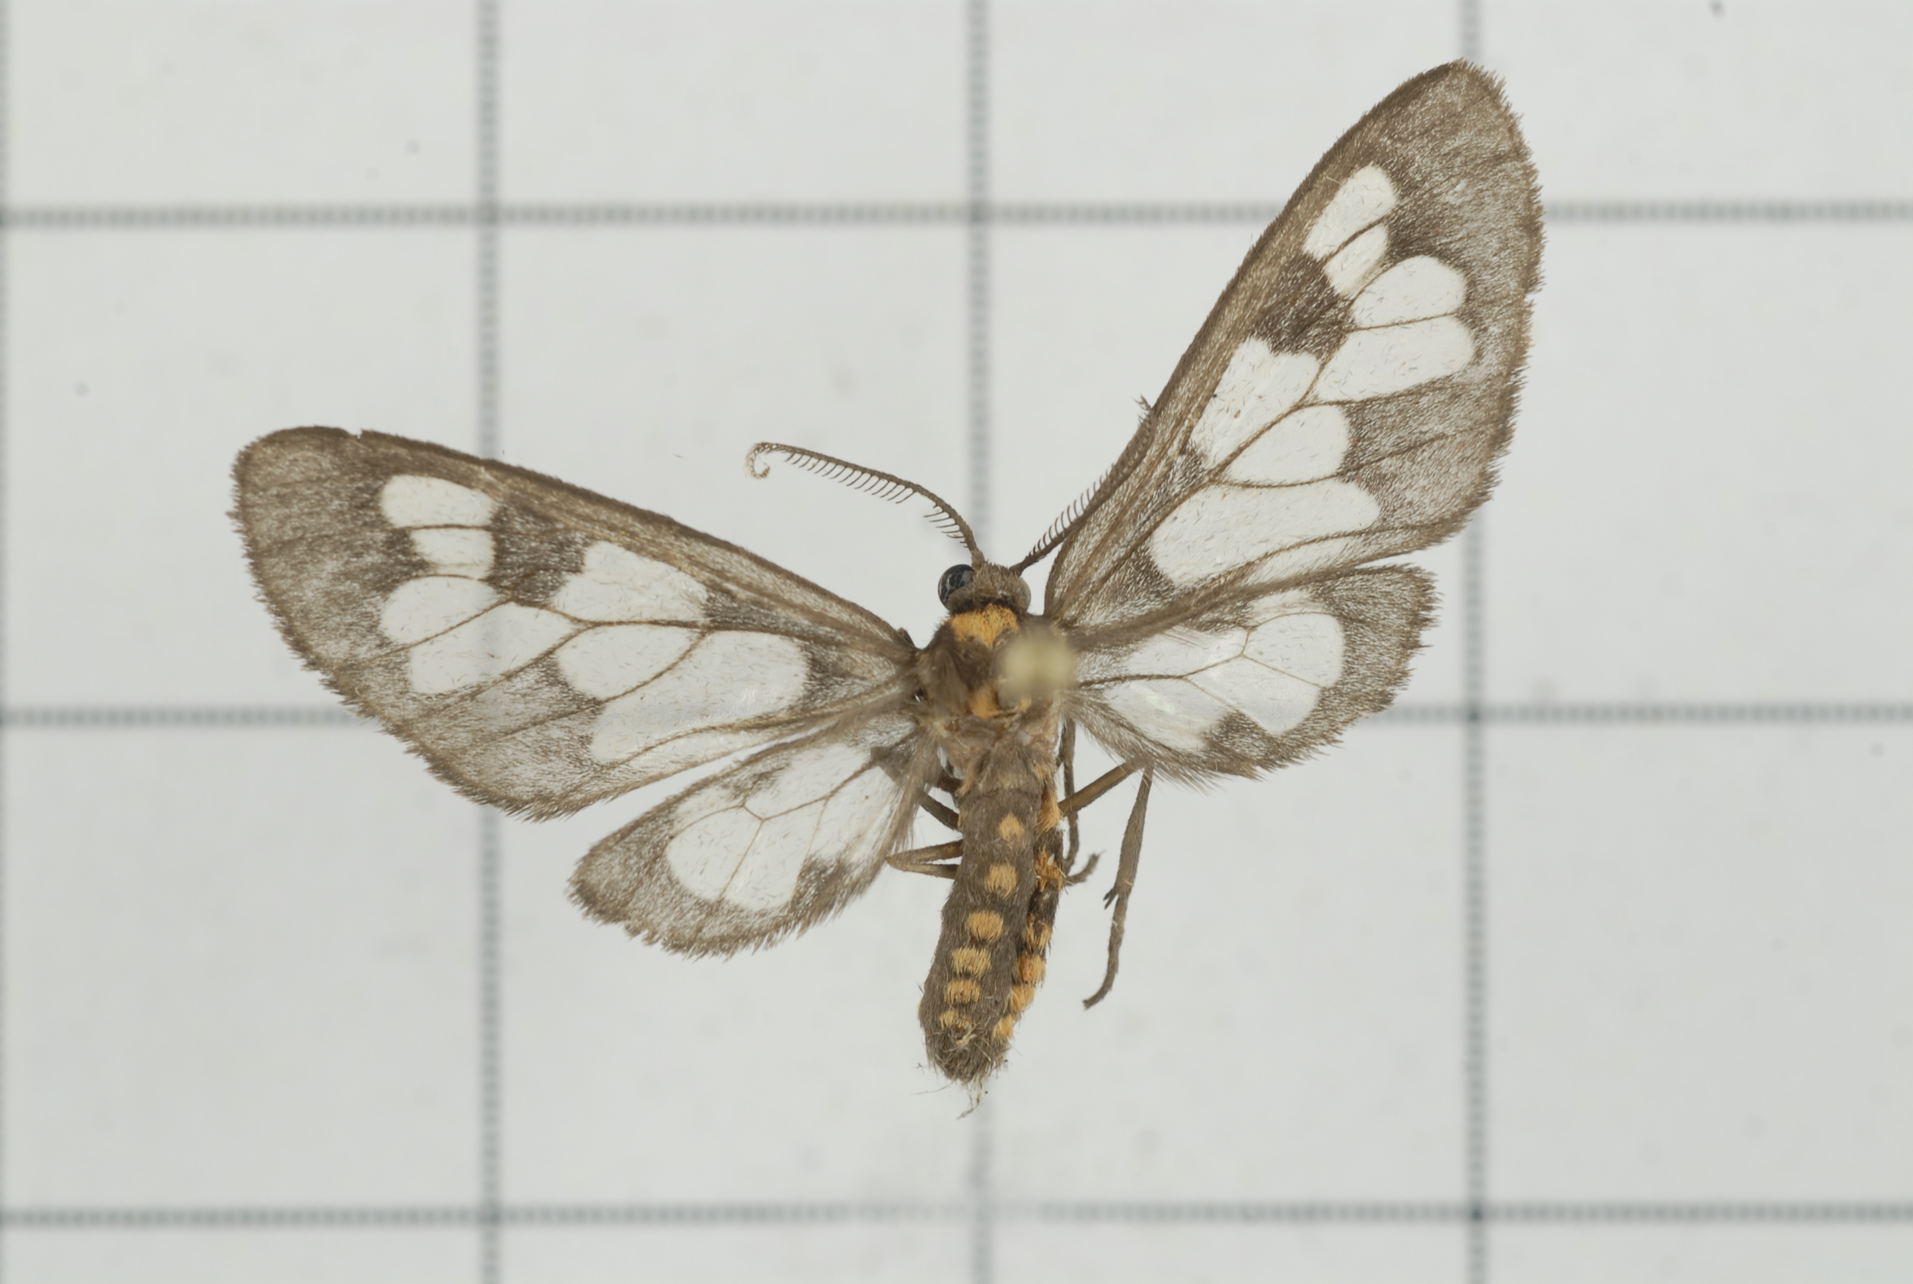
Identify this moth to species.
Eressa confinis finitima
